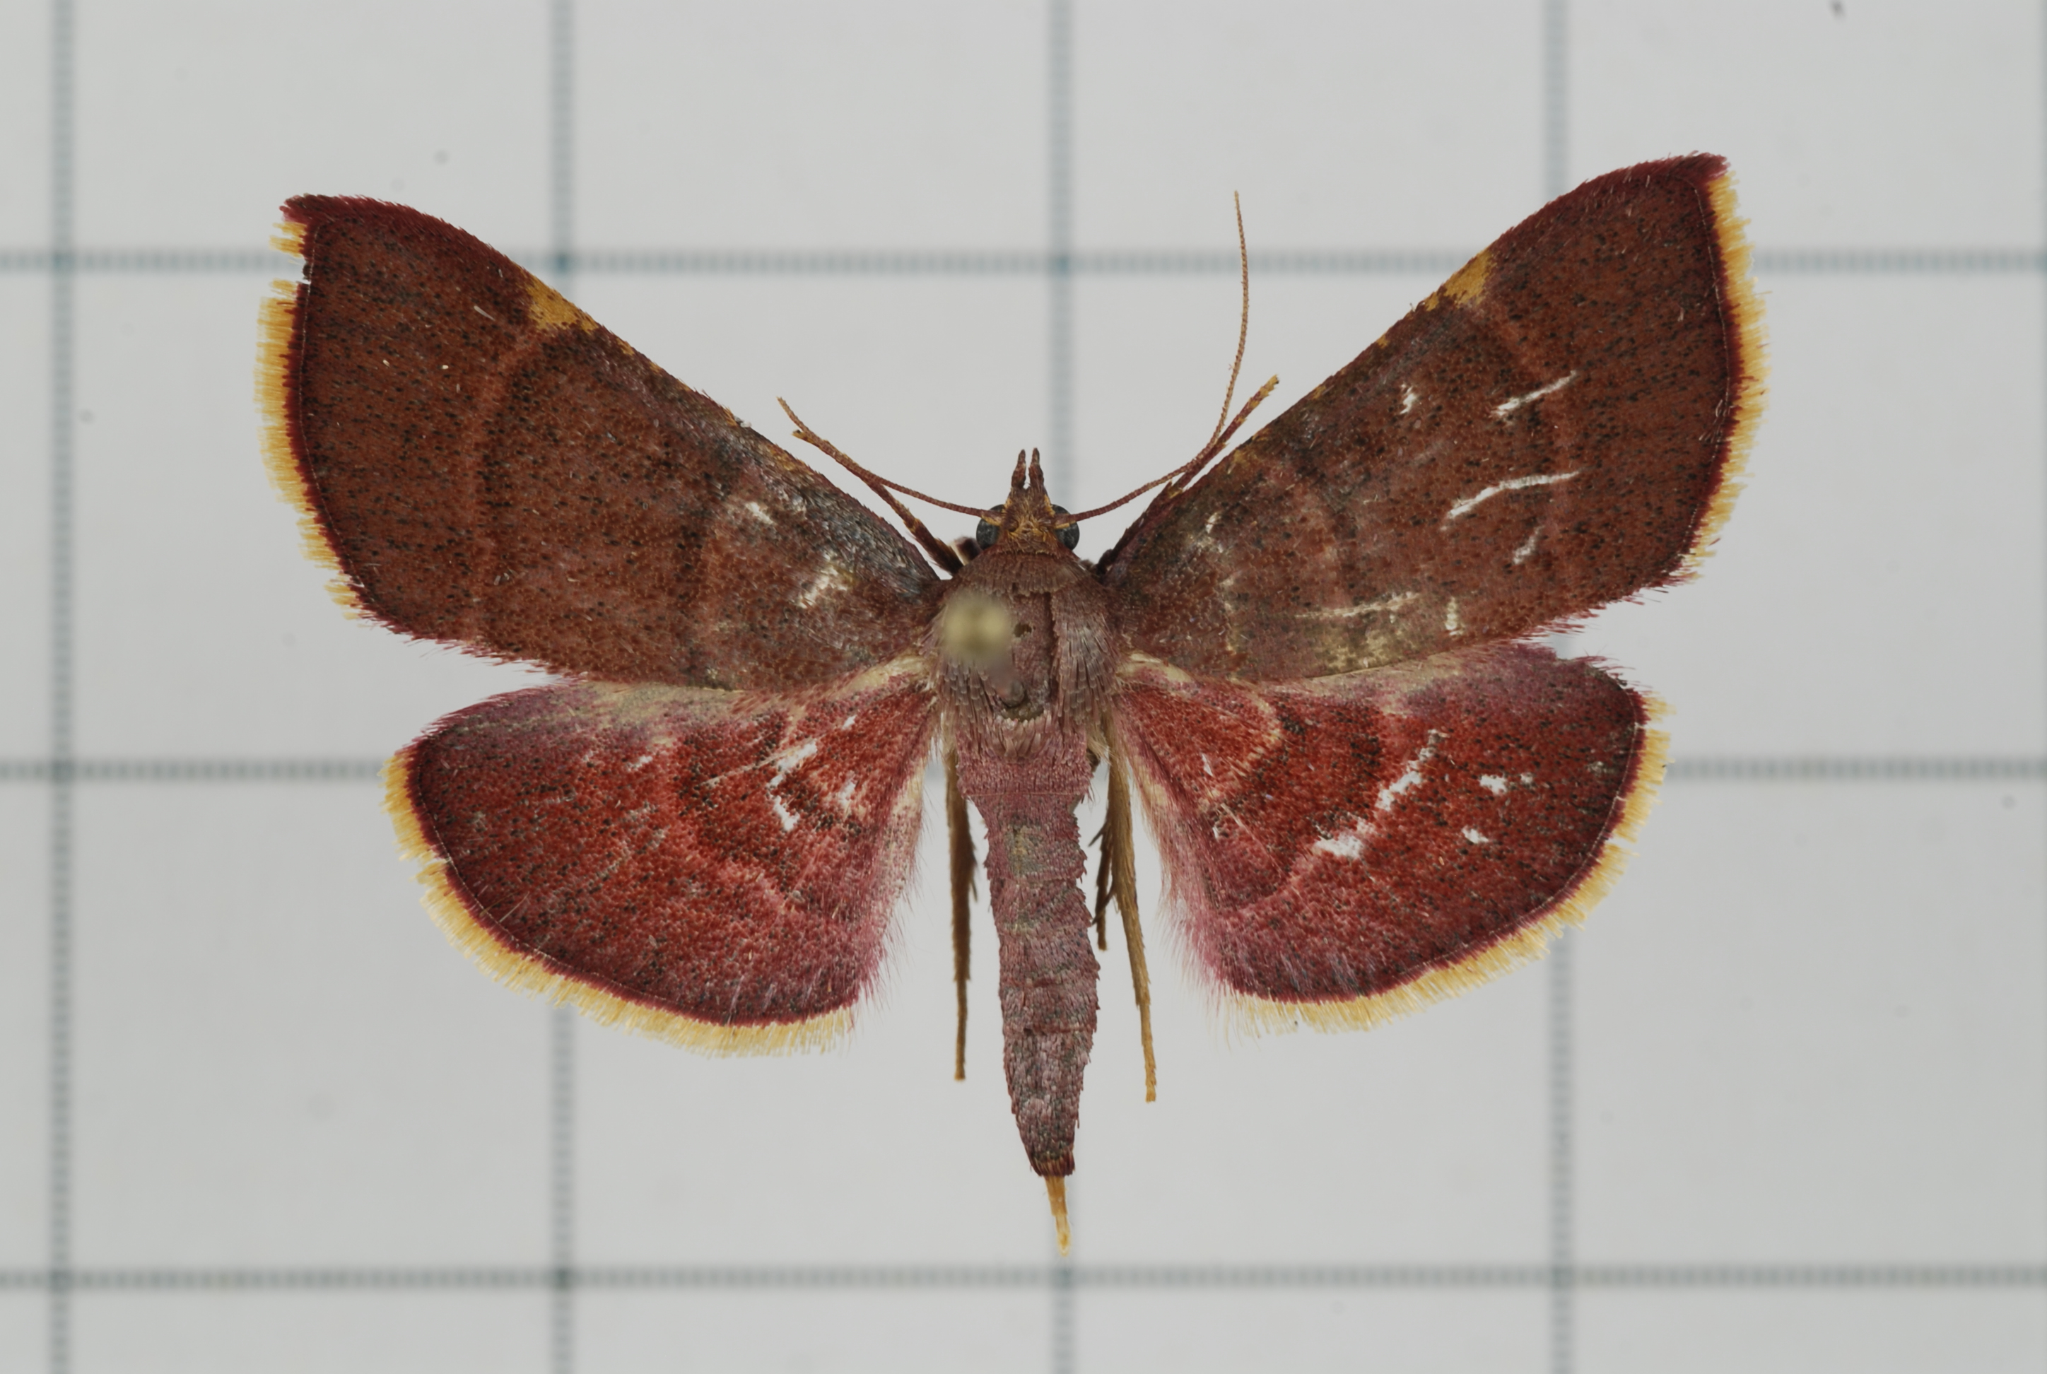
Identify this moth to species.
Herculia pelasgalis
